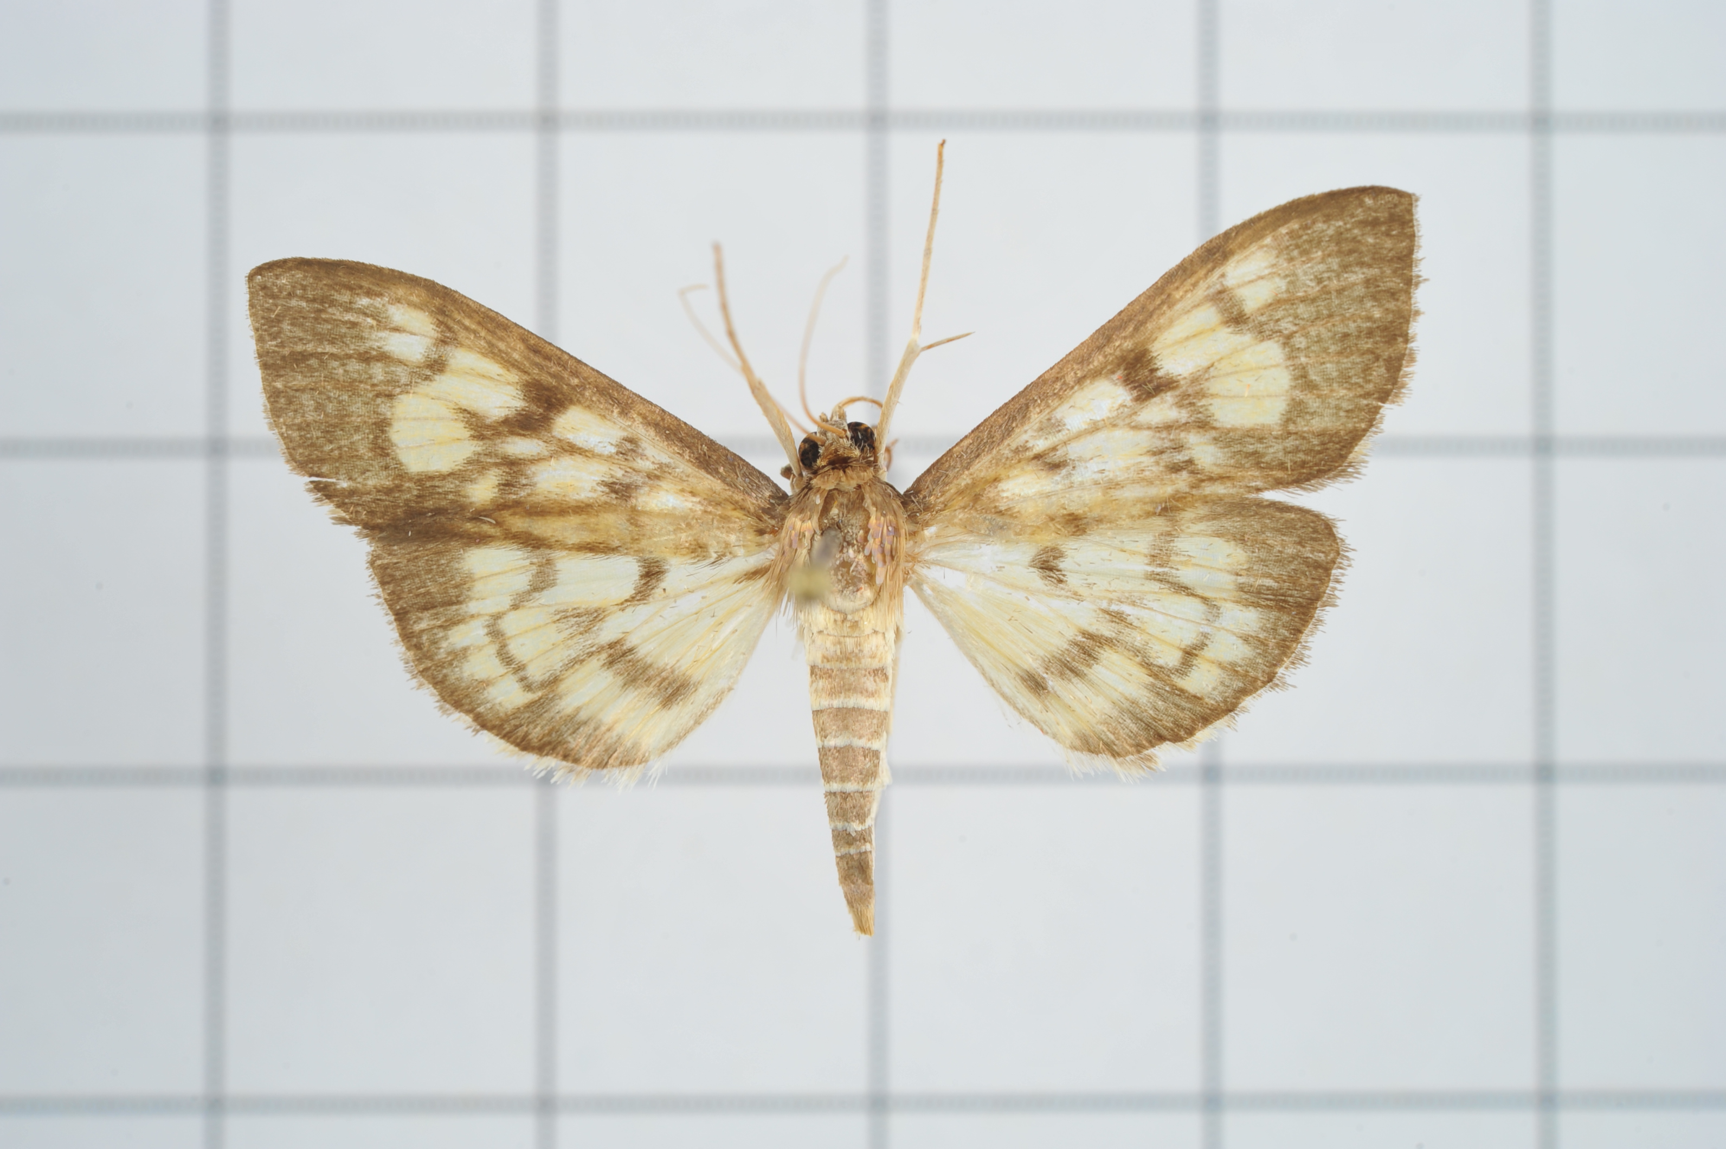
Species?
Syllepte taiwanalis
